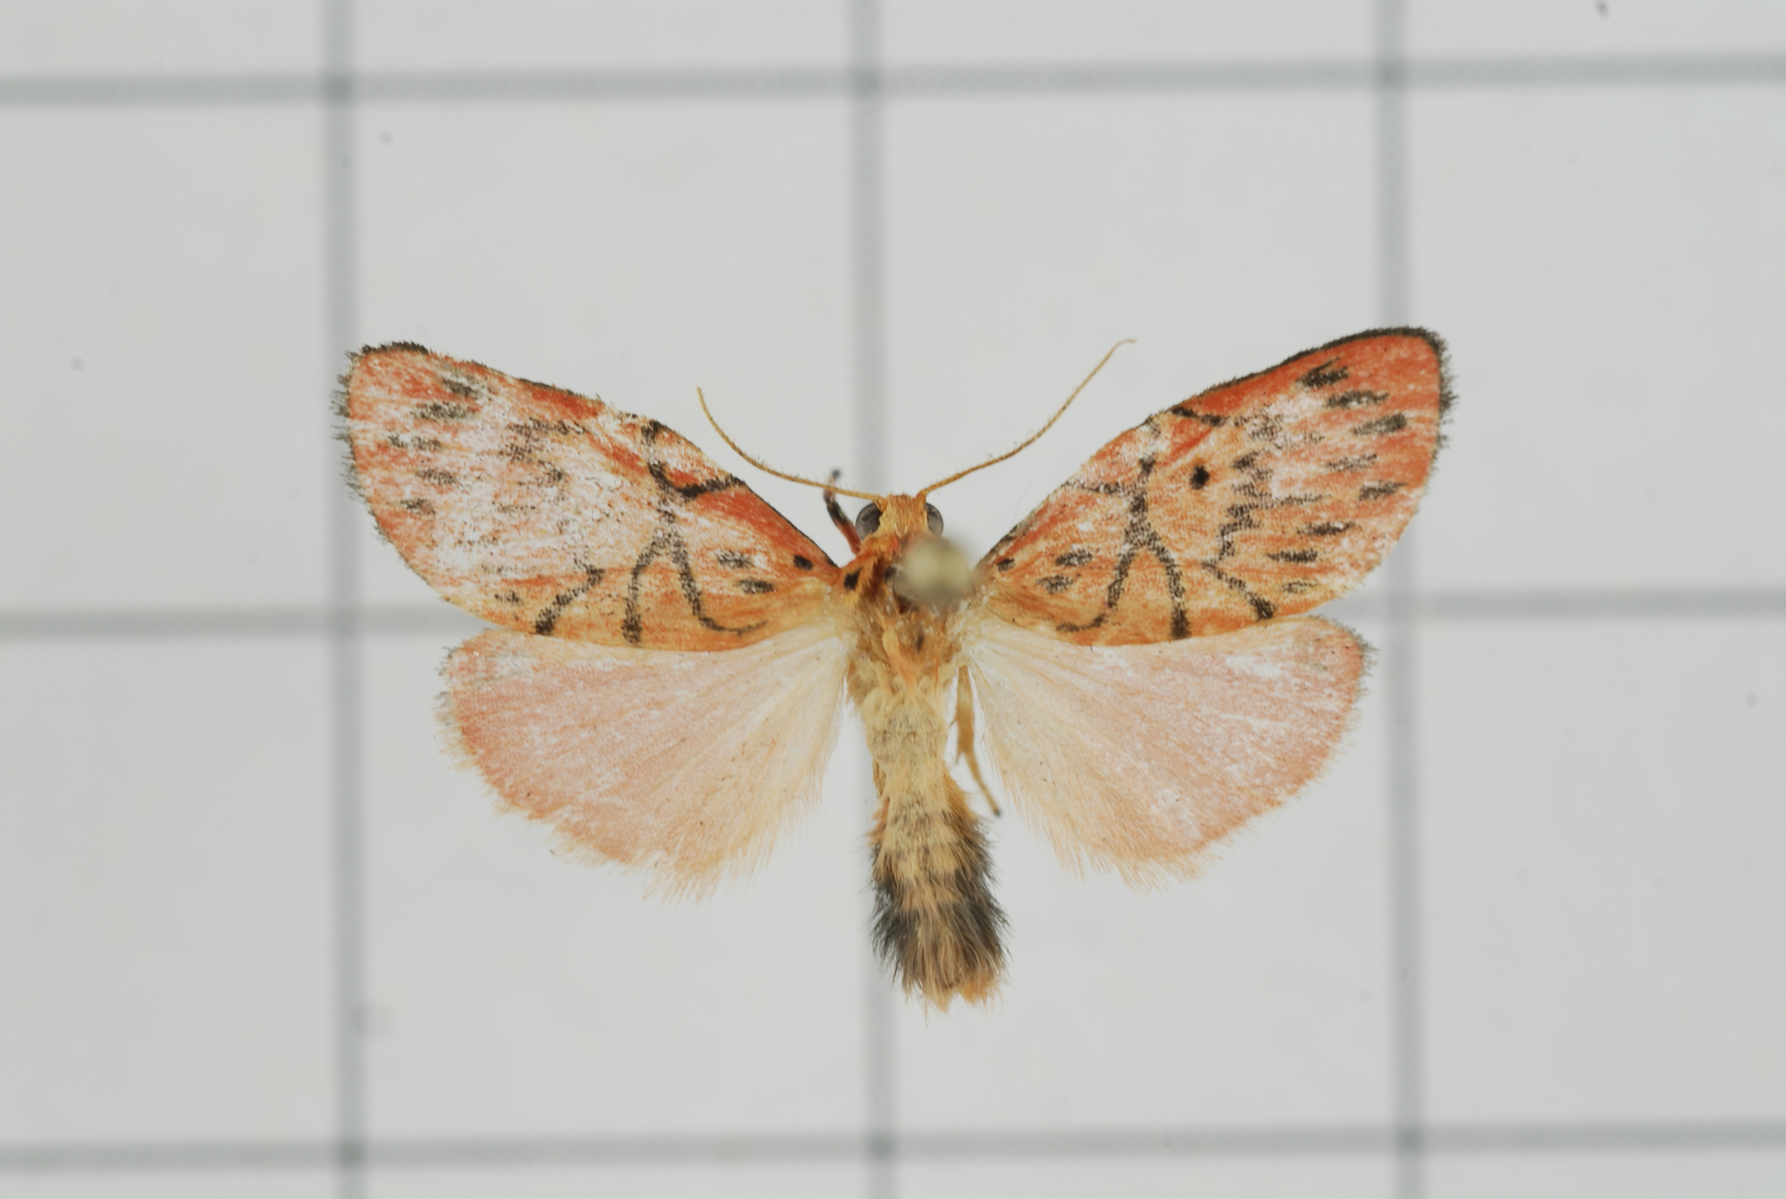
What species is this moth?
Aberrasine lichenshihi
